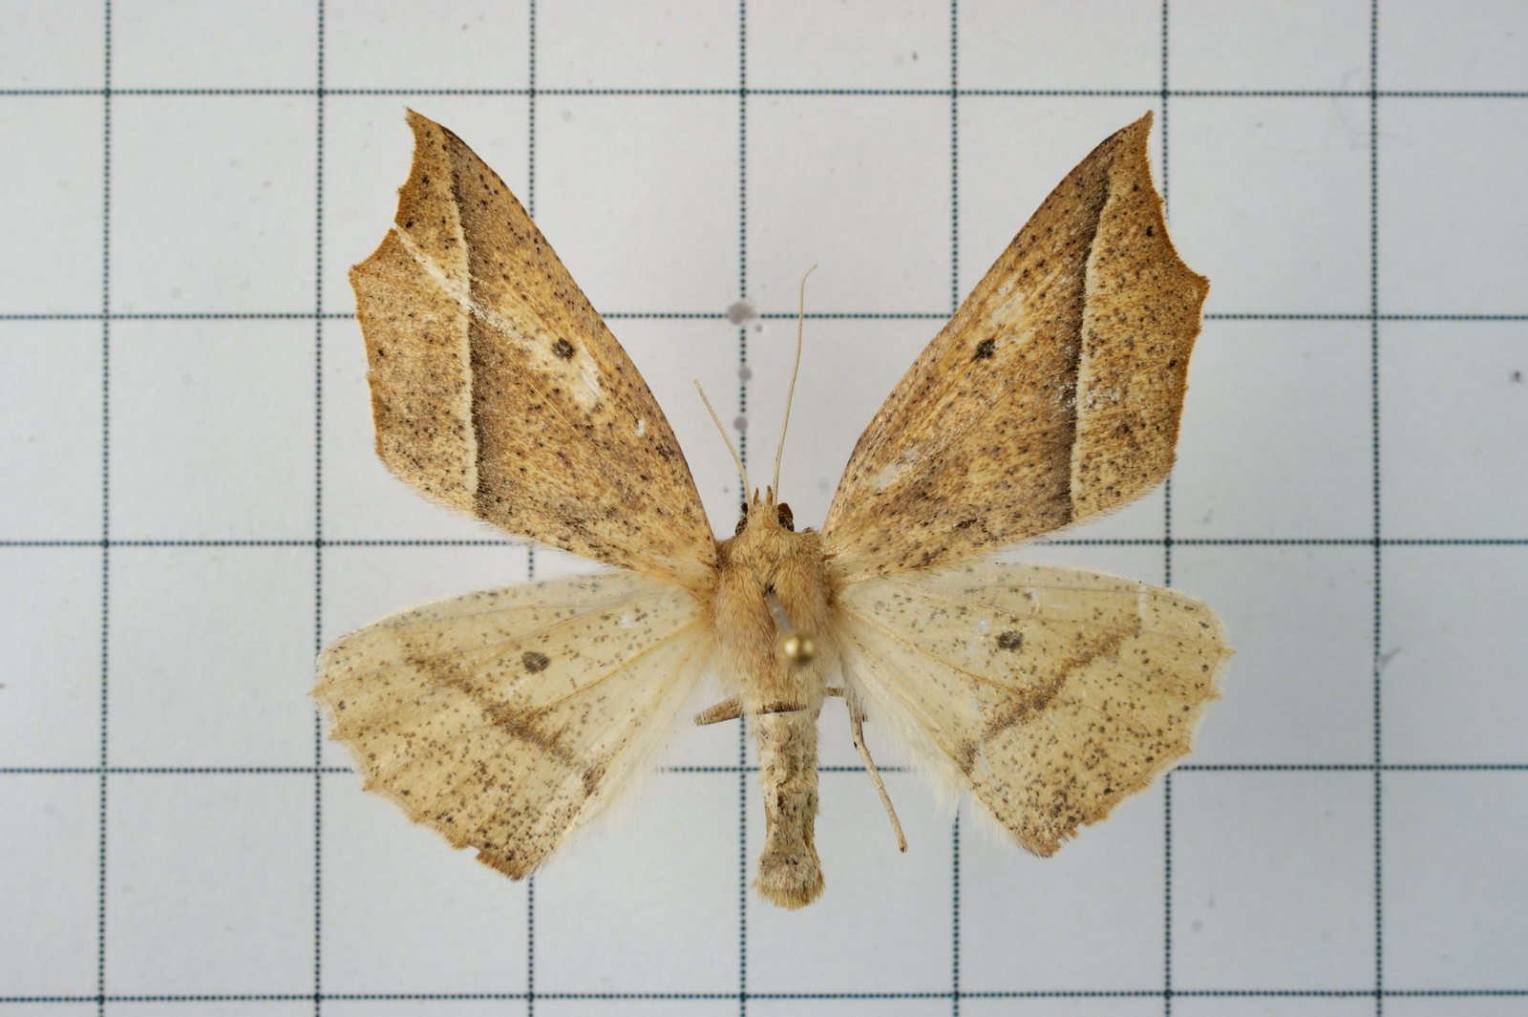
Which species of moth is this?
Odontopera albiguttulata
